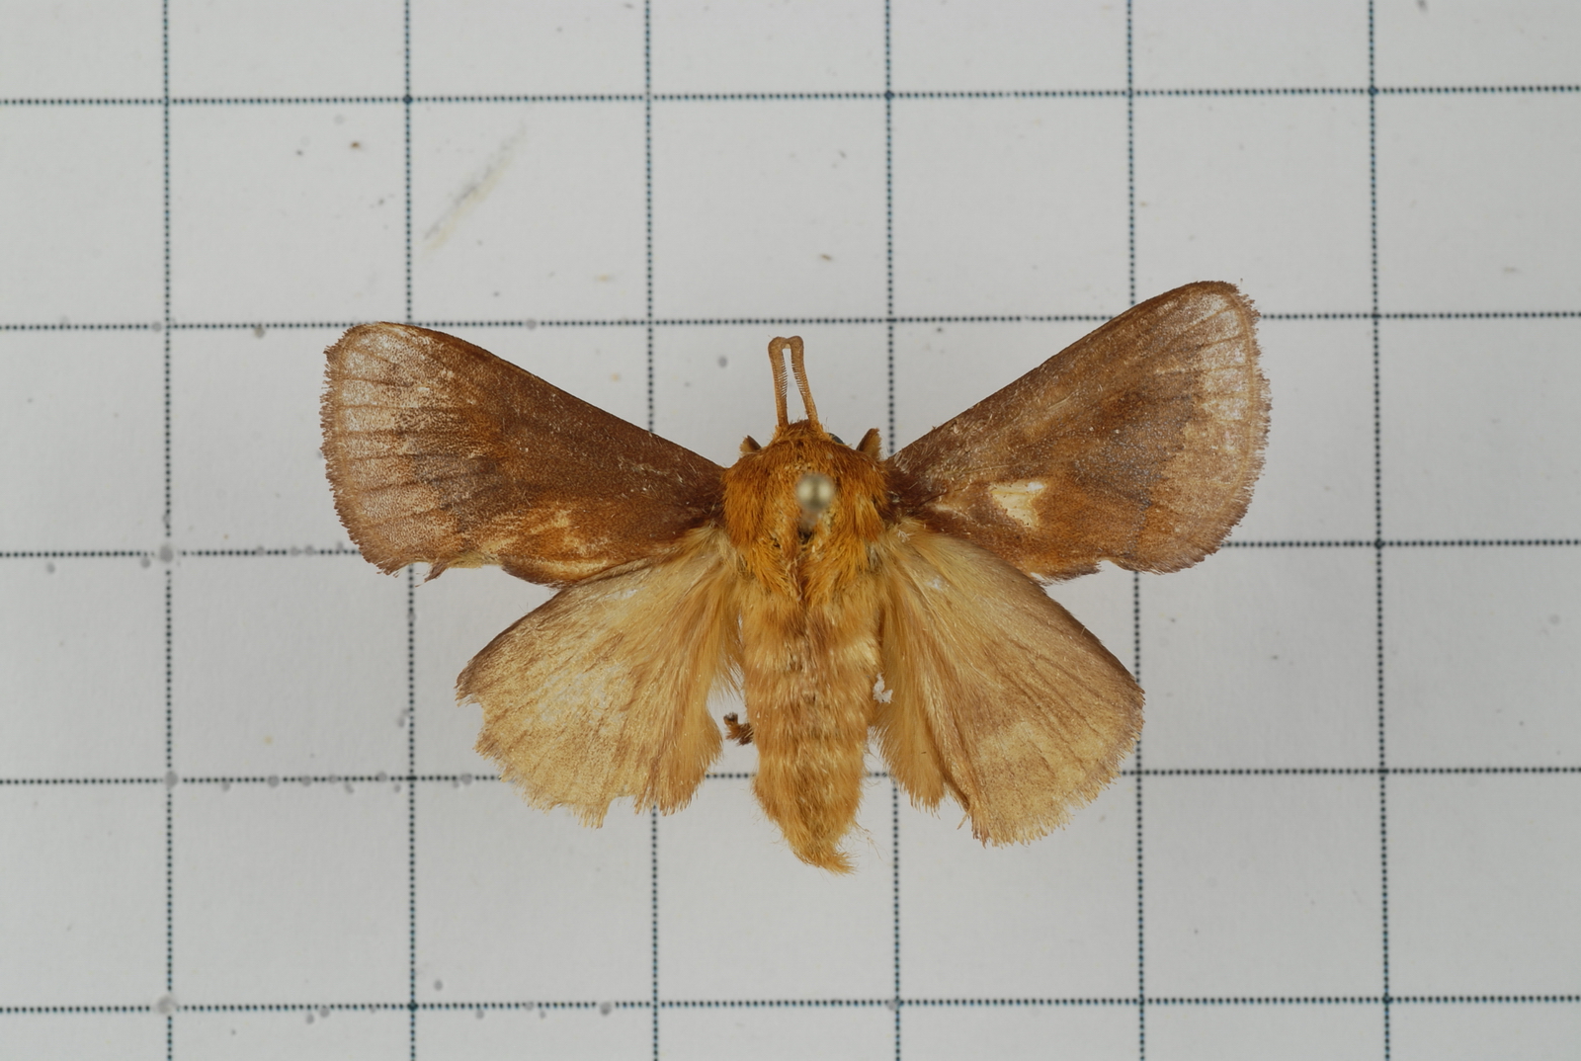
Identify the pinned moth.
Narosoideus vulpina
